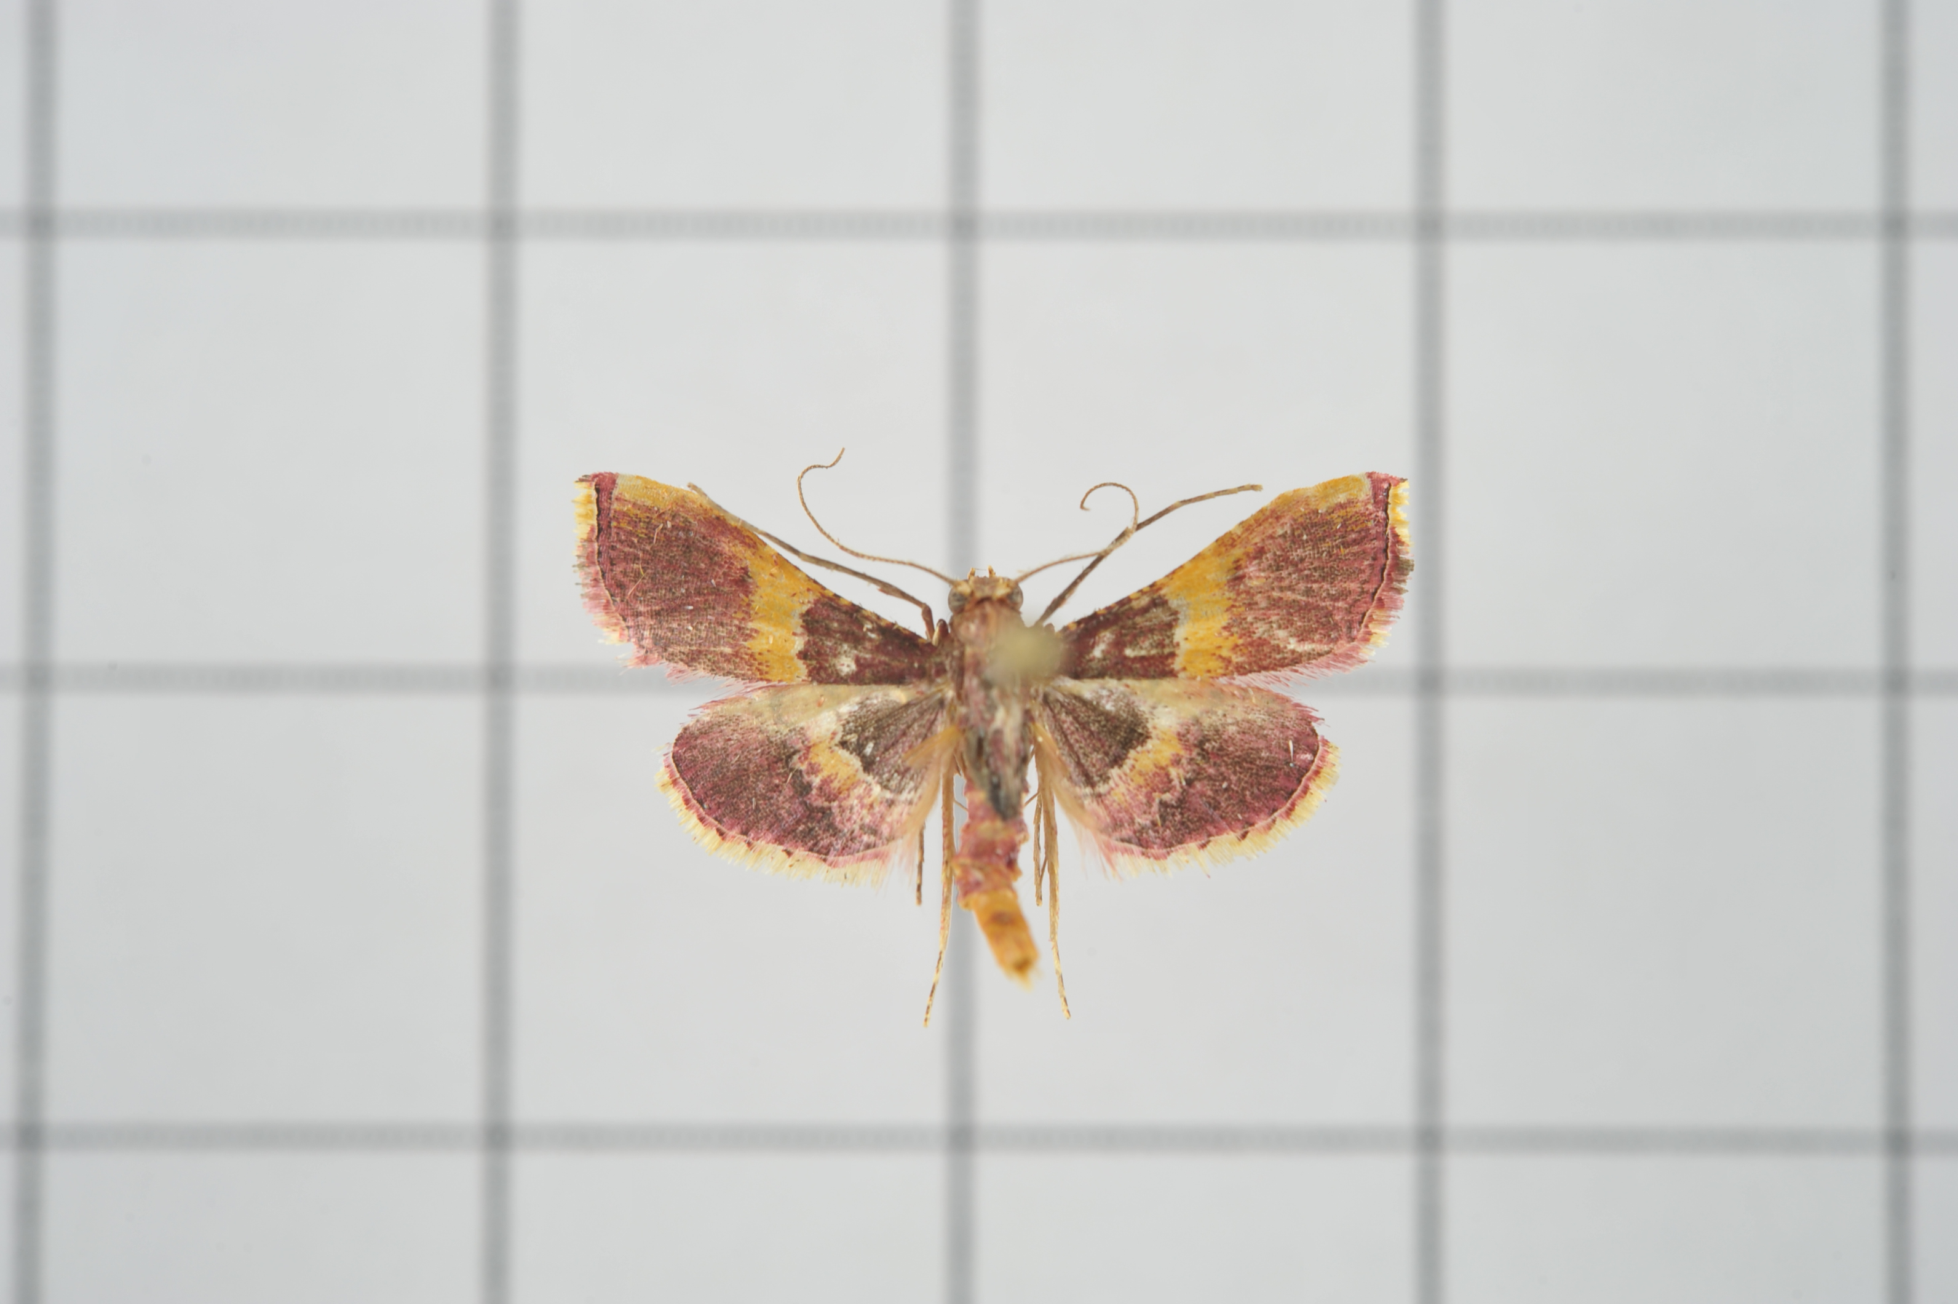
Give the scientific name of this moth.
Endotricha mesenterialis
